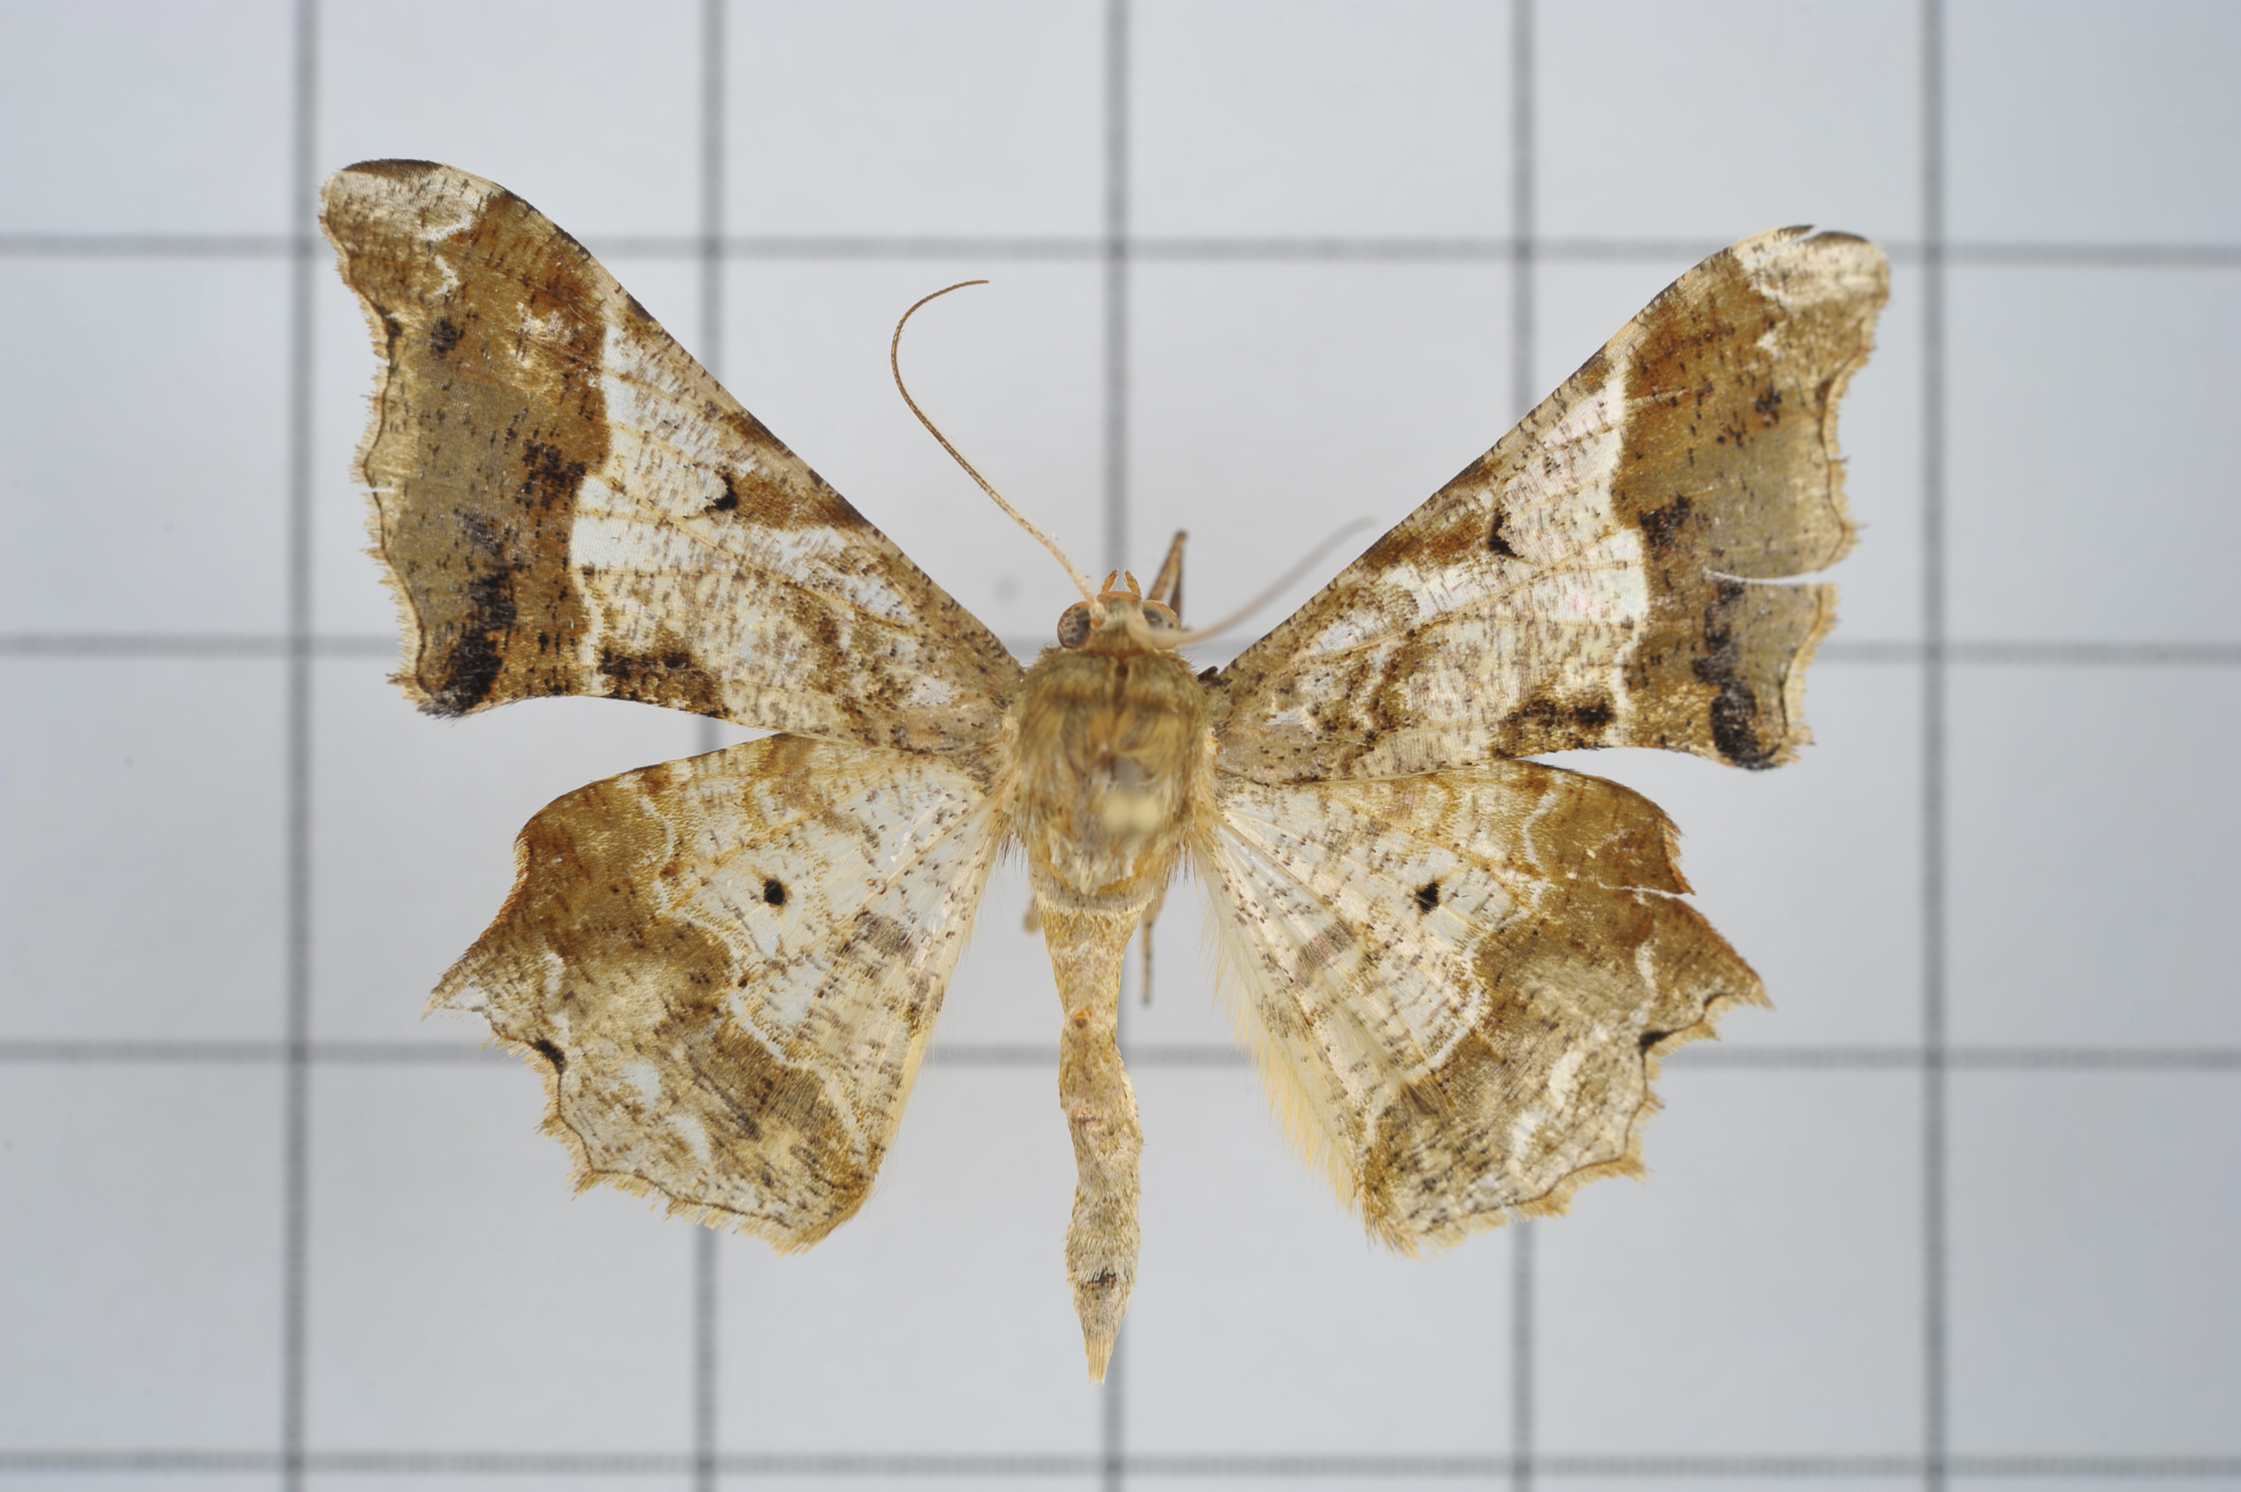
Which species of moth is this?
Krananda oliveomarginata
